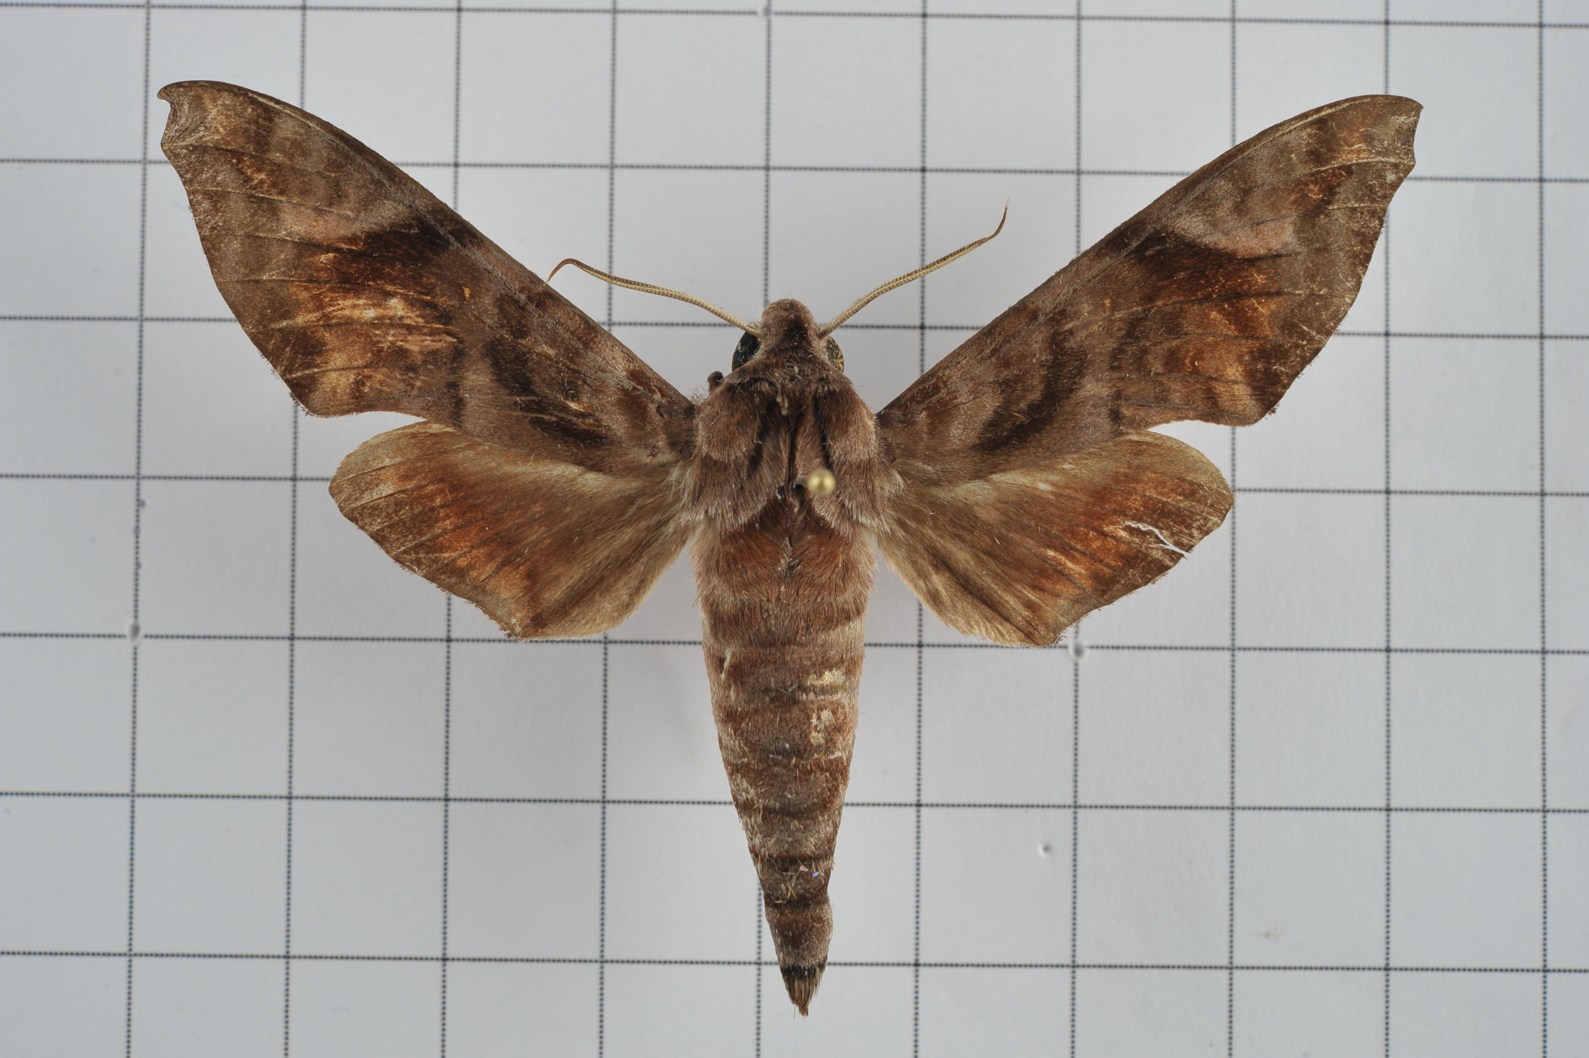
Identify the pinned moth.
Acosmeryx castanea
